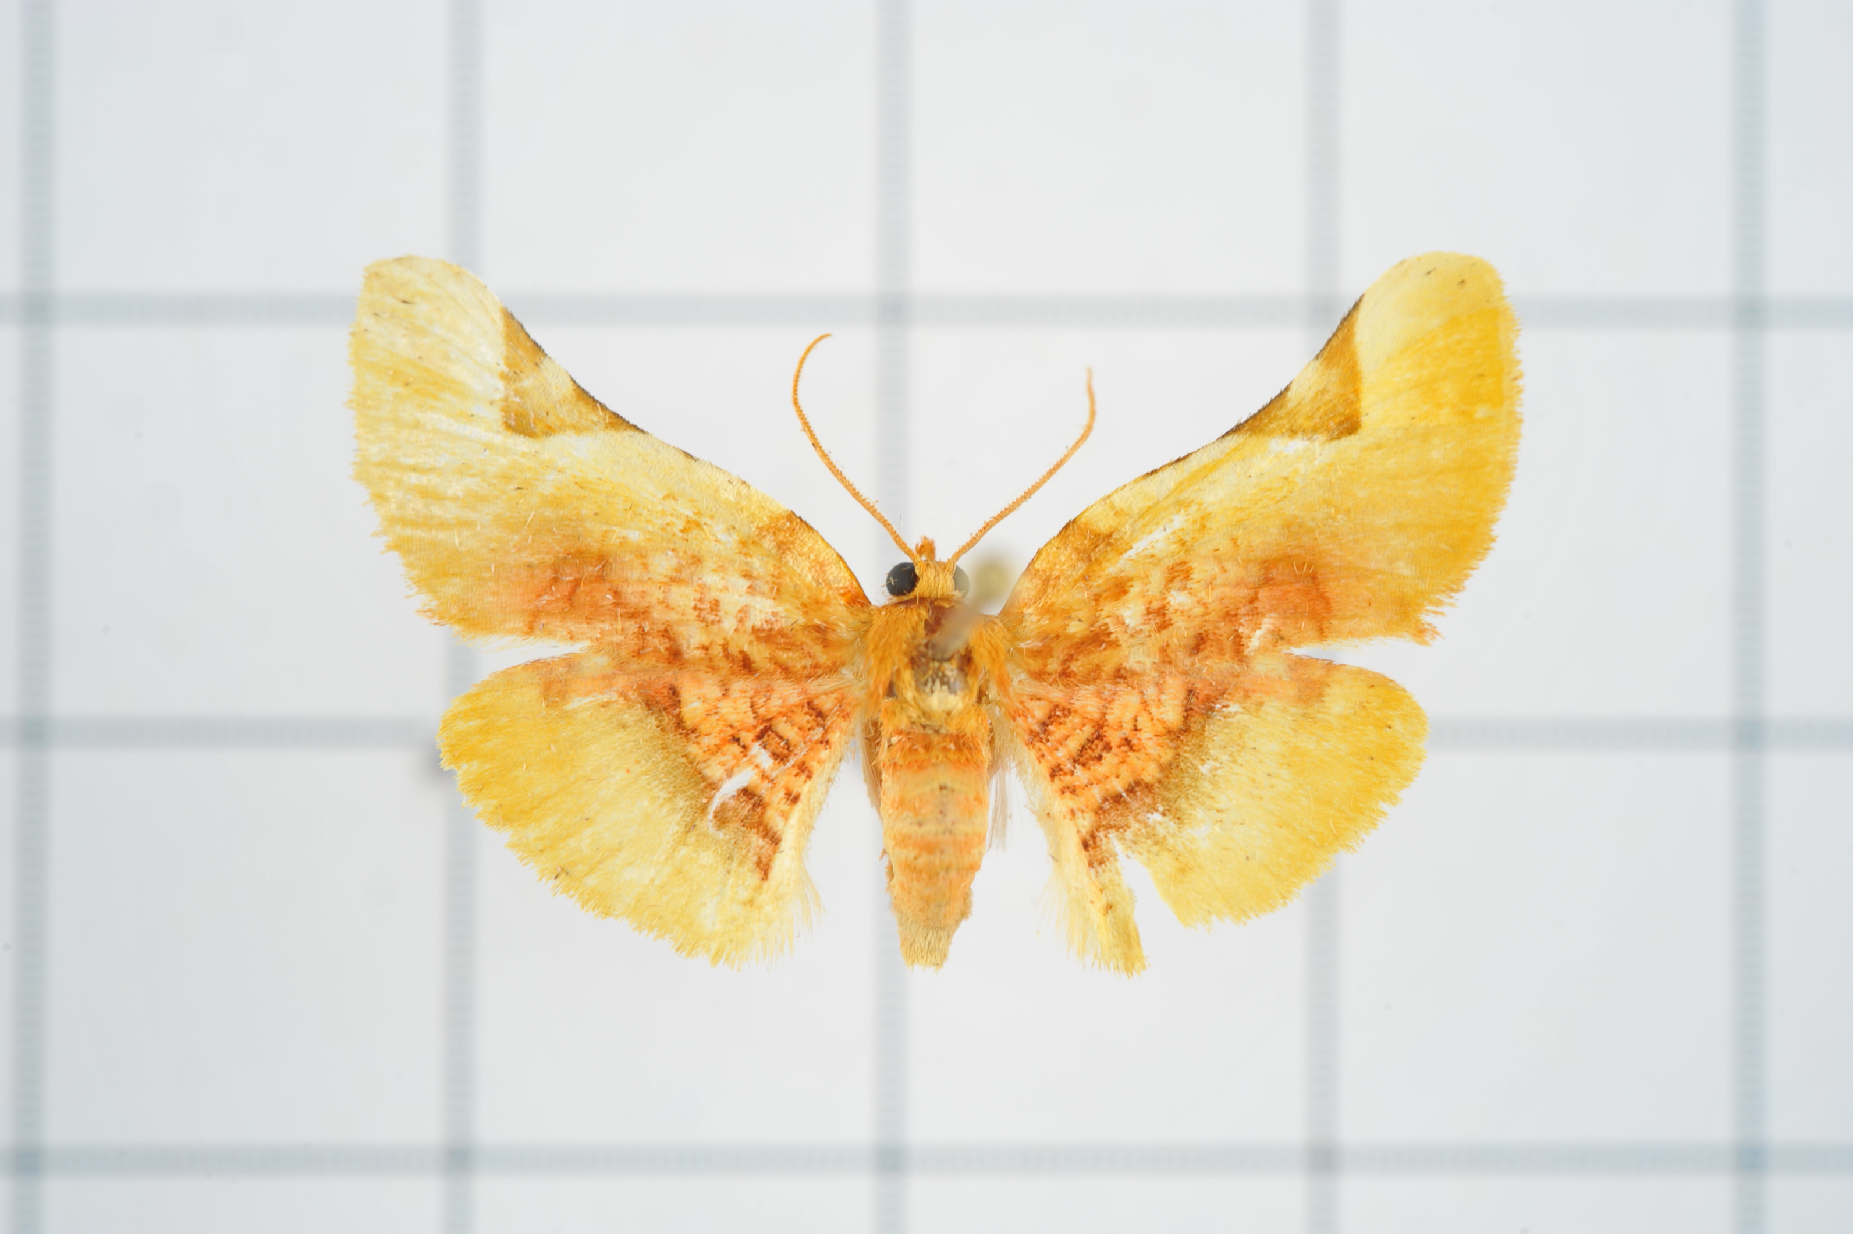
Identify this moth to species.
Pyrinioides sinuosus
